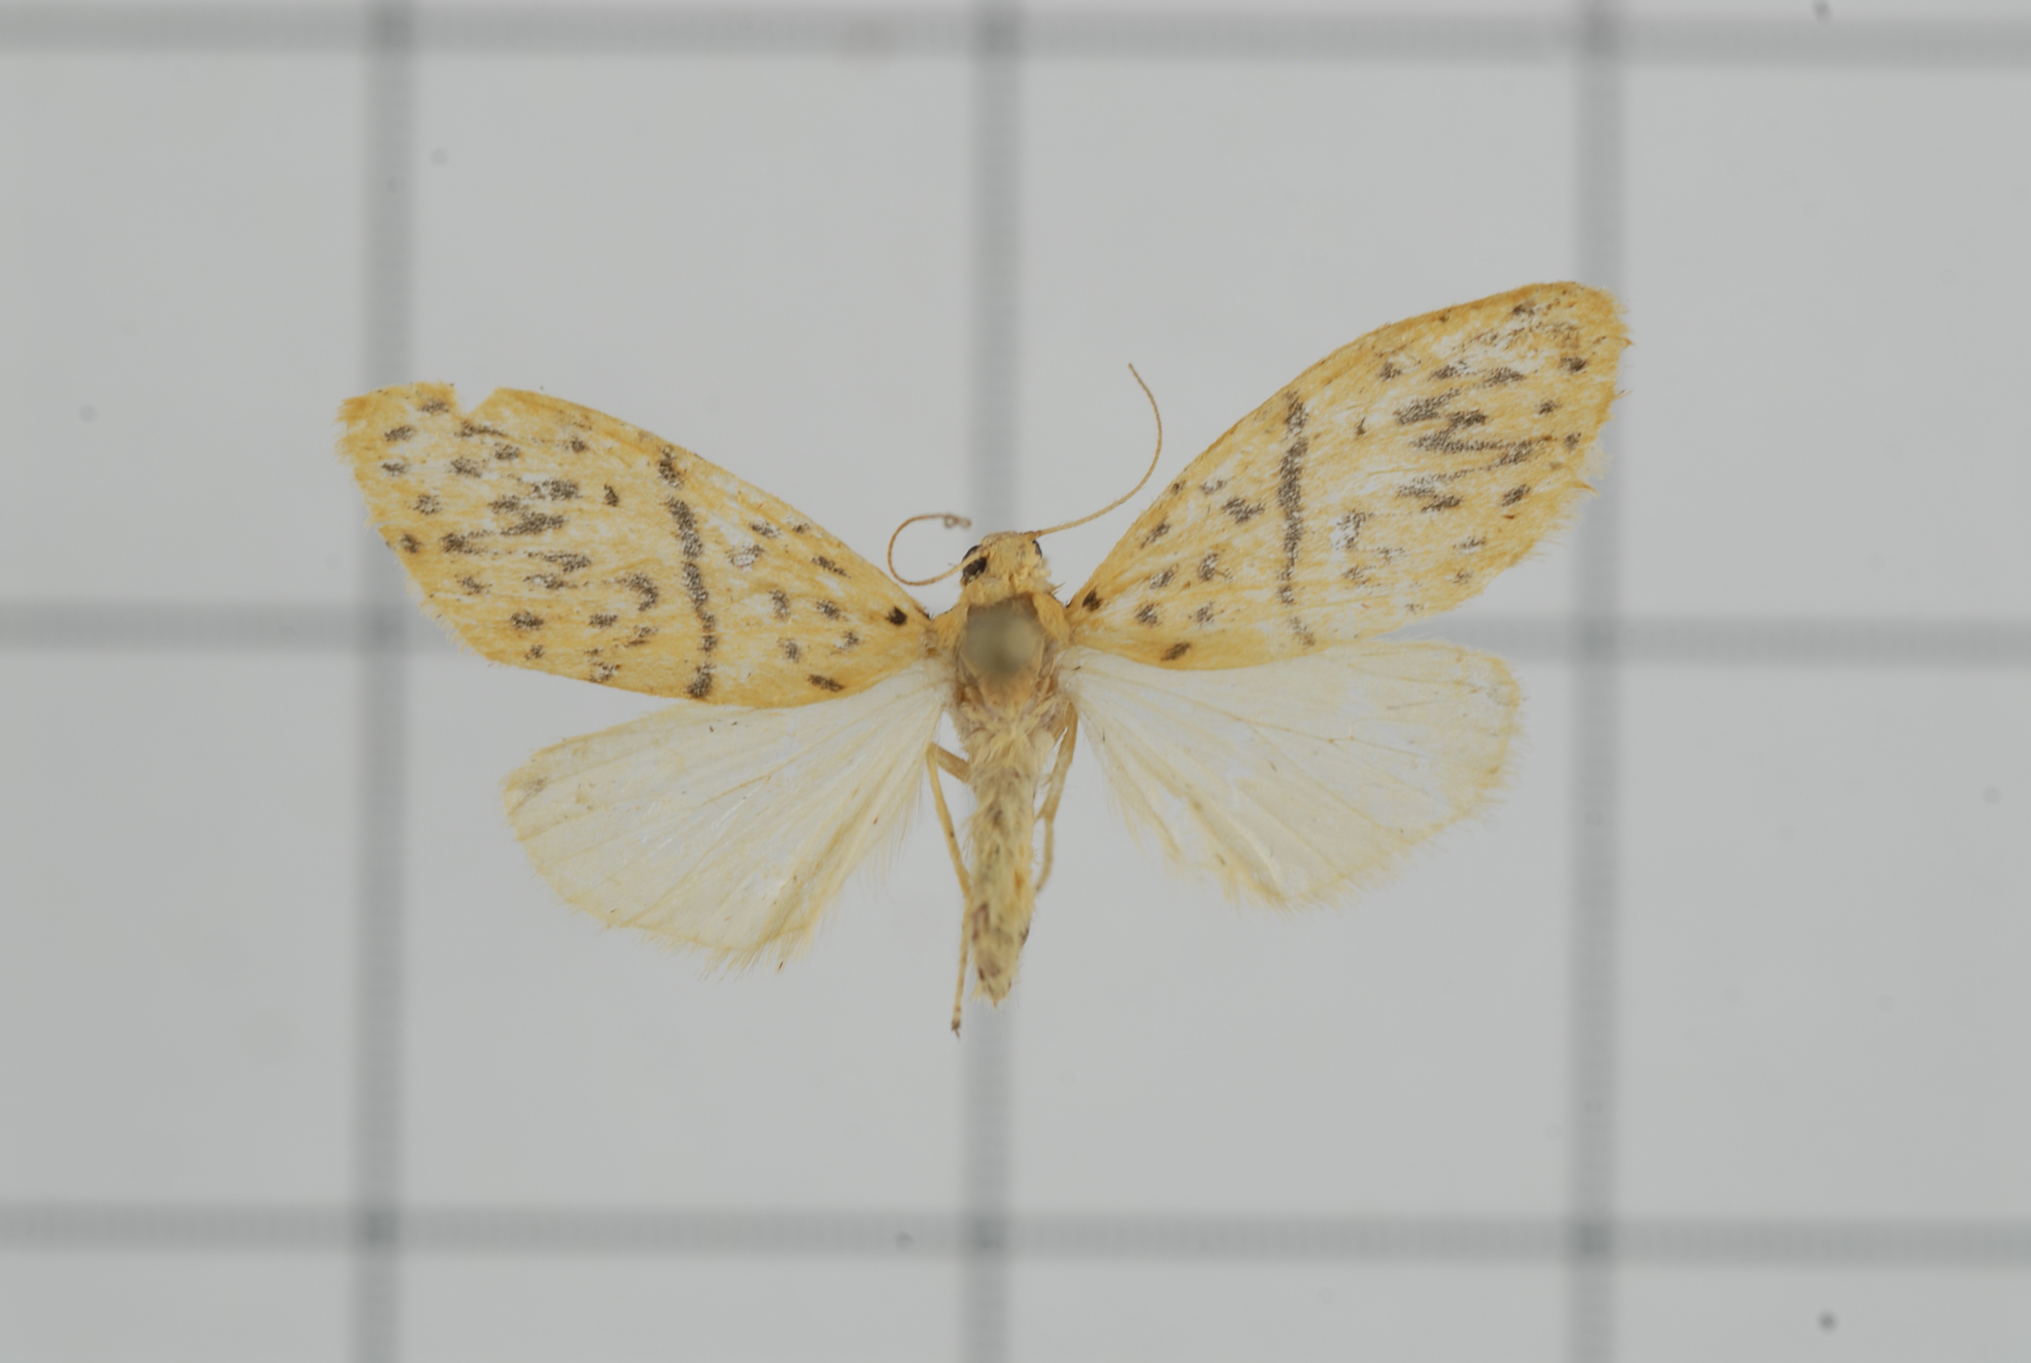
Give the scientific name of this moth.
Huangilene alikangiae alikangiae
